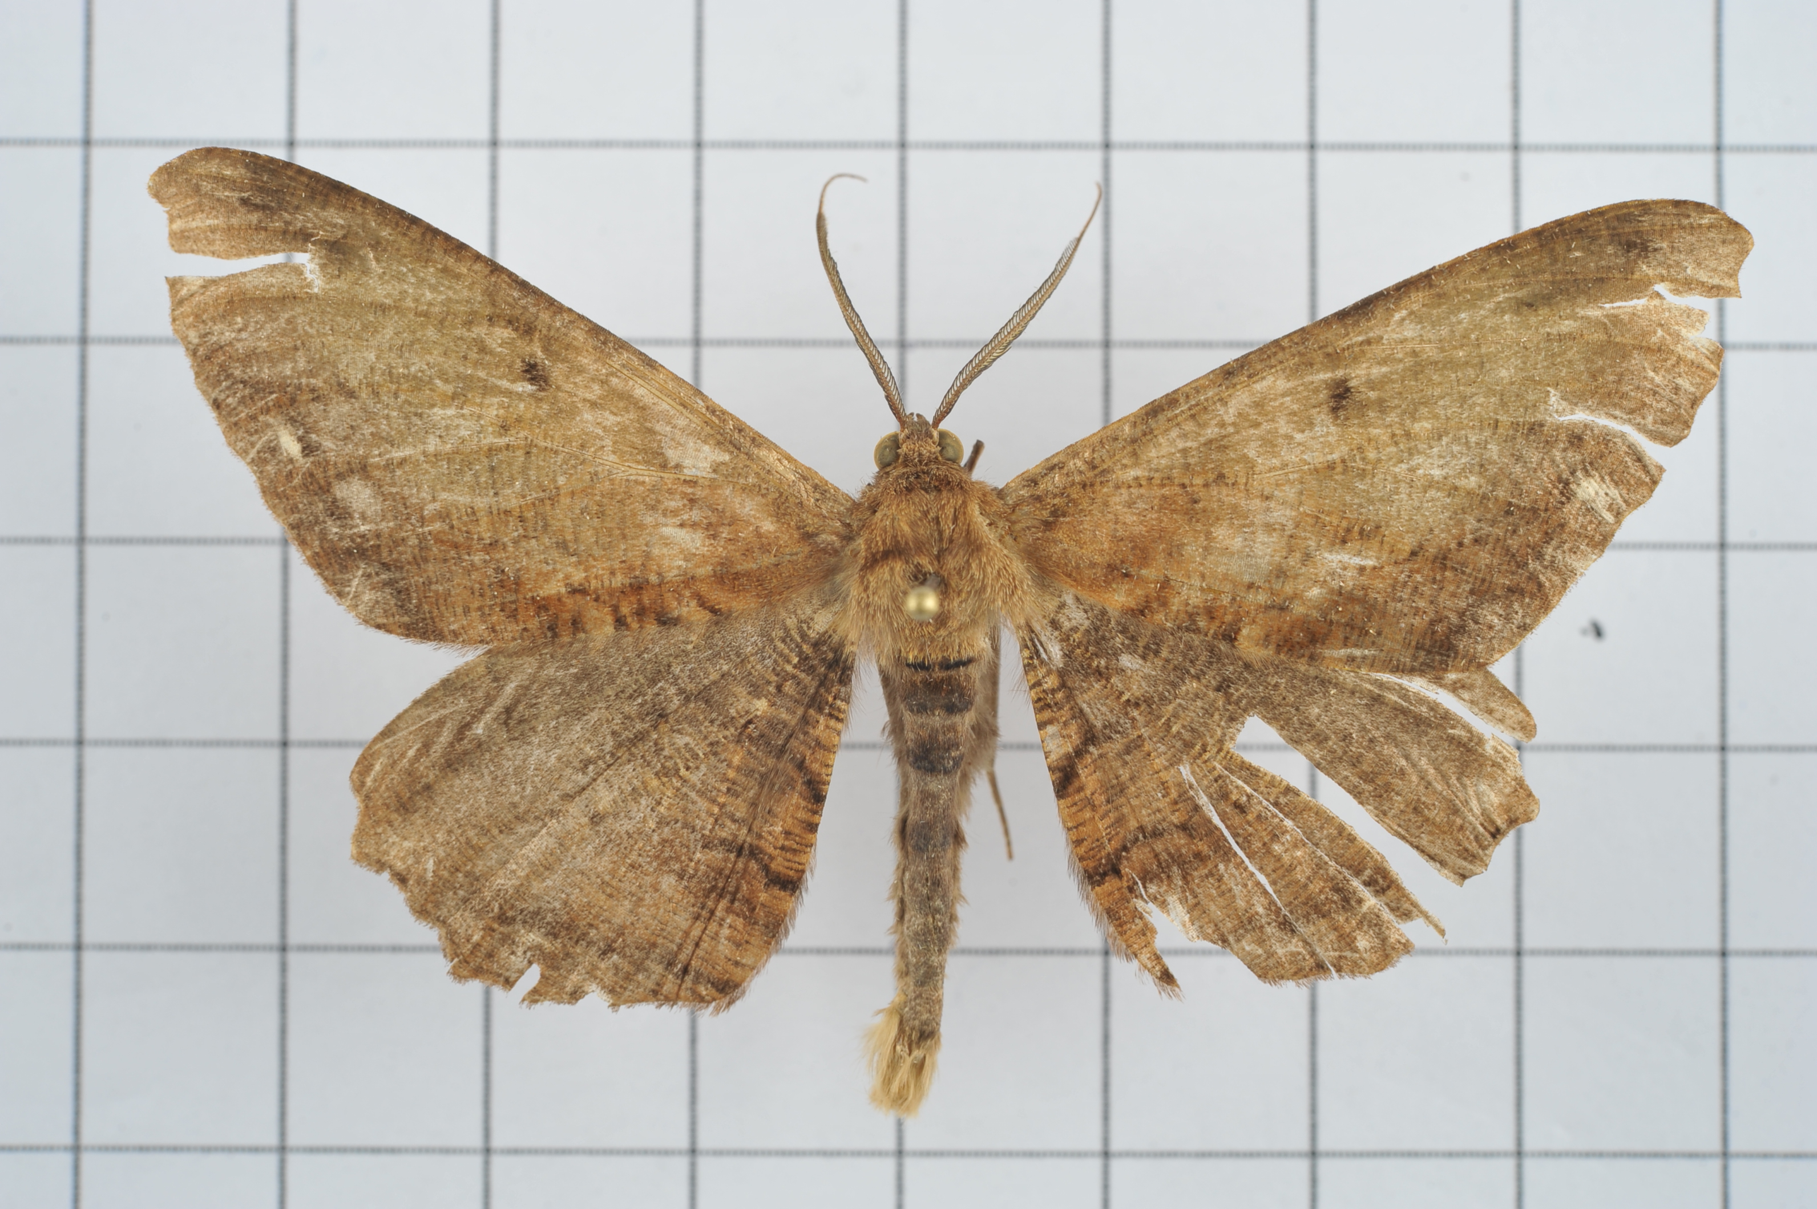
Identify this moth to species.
Chorodna creataria
